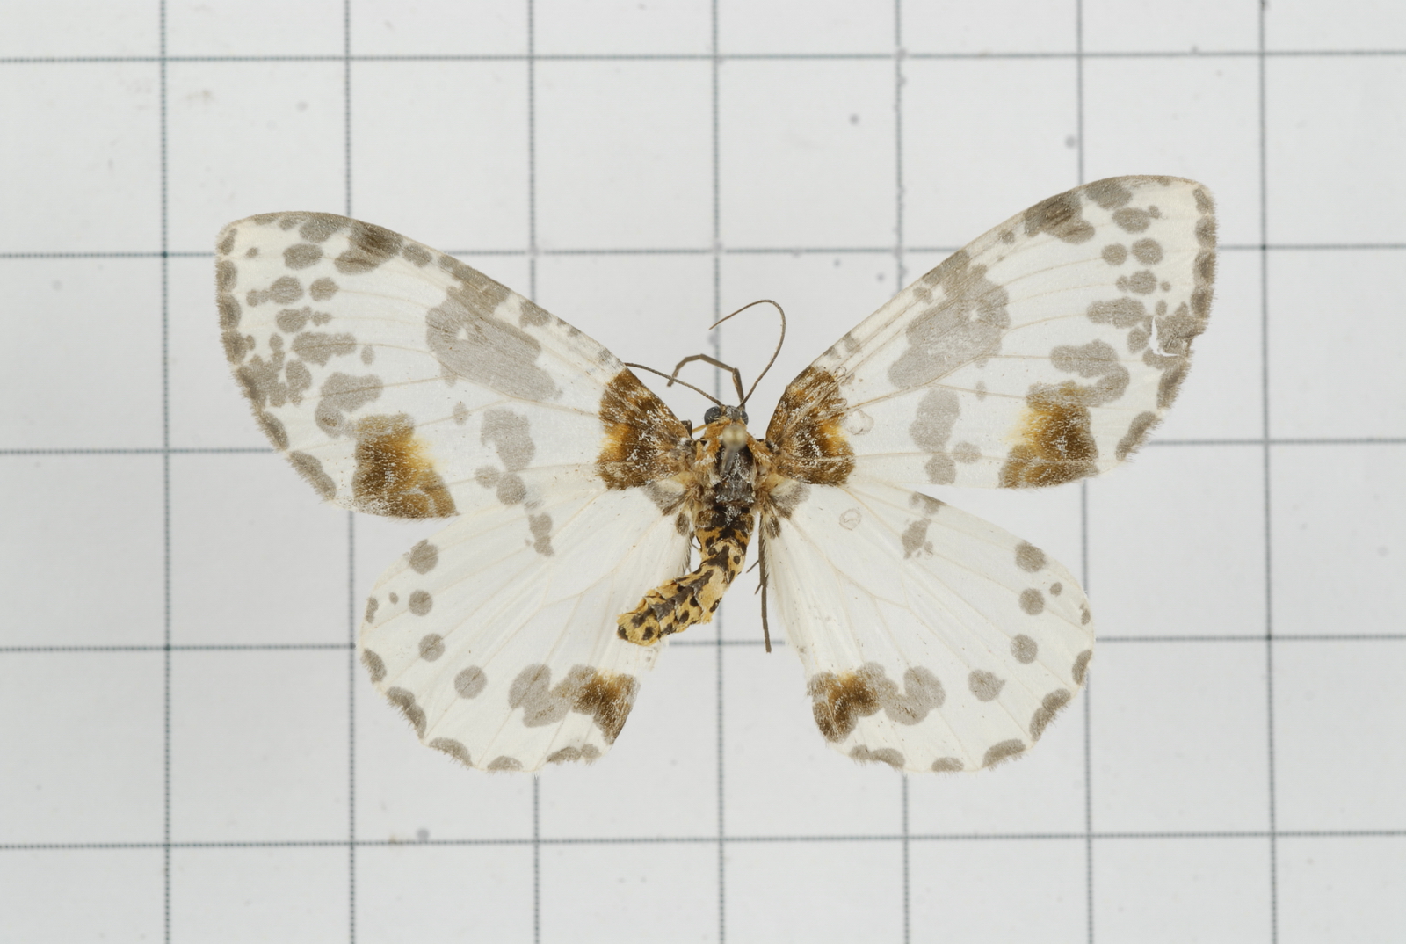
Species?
Abraxas adilluminata
